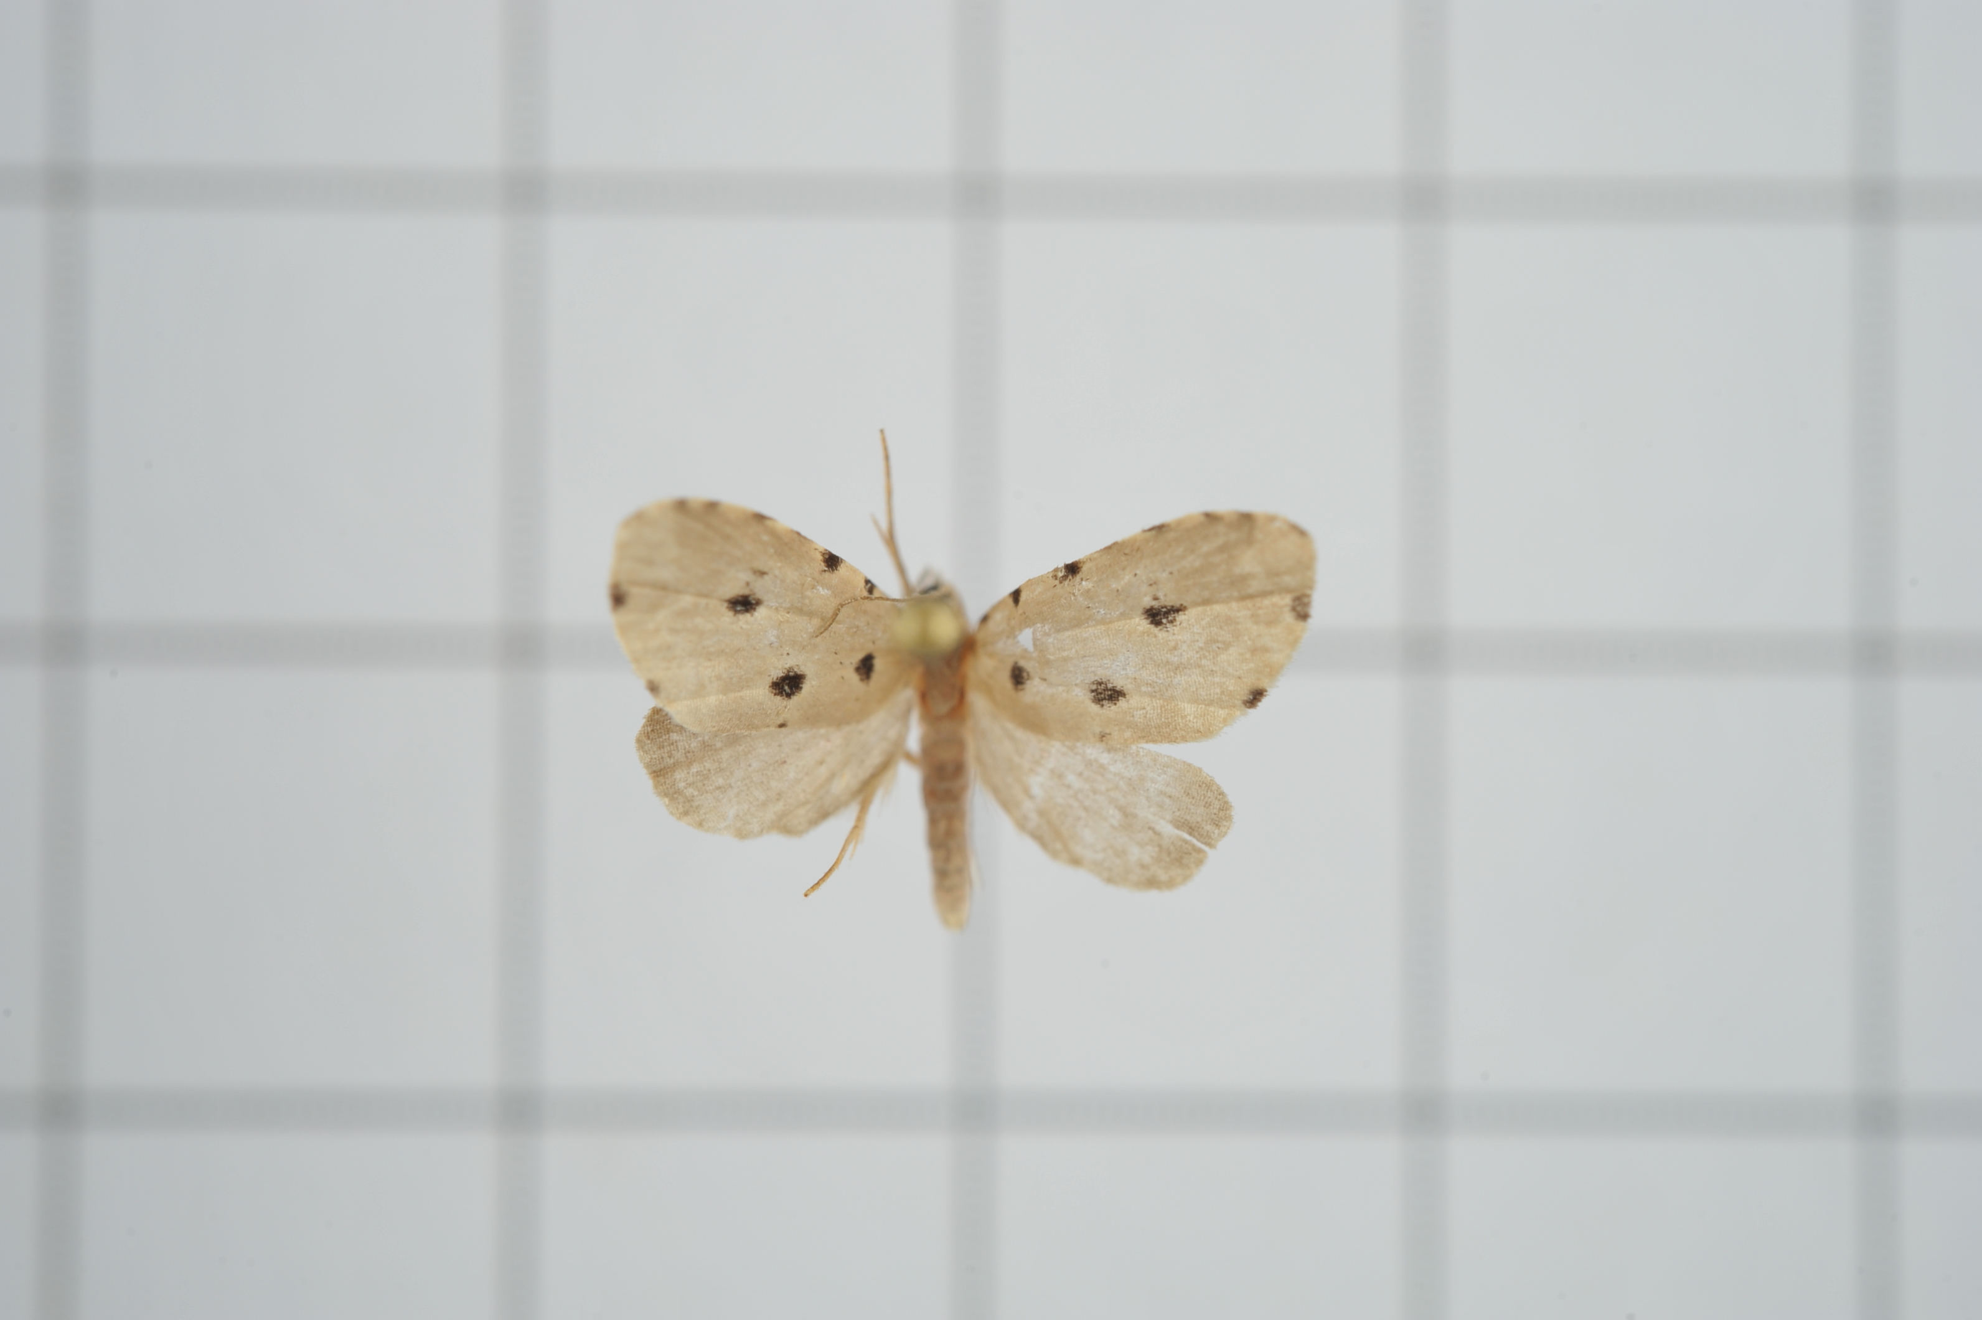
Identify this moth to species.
Metaemene atrigutta
